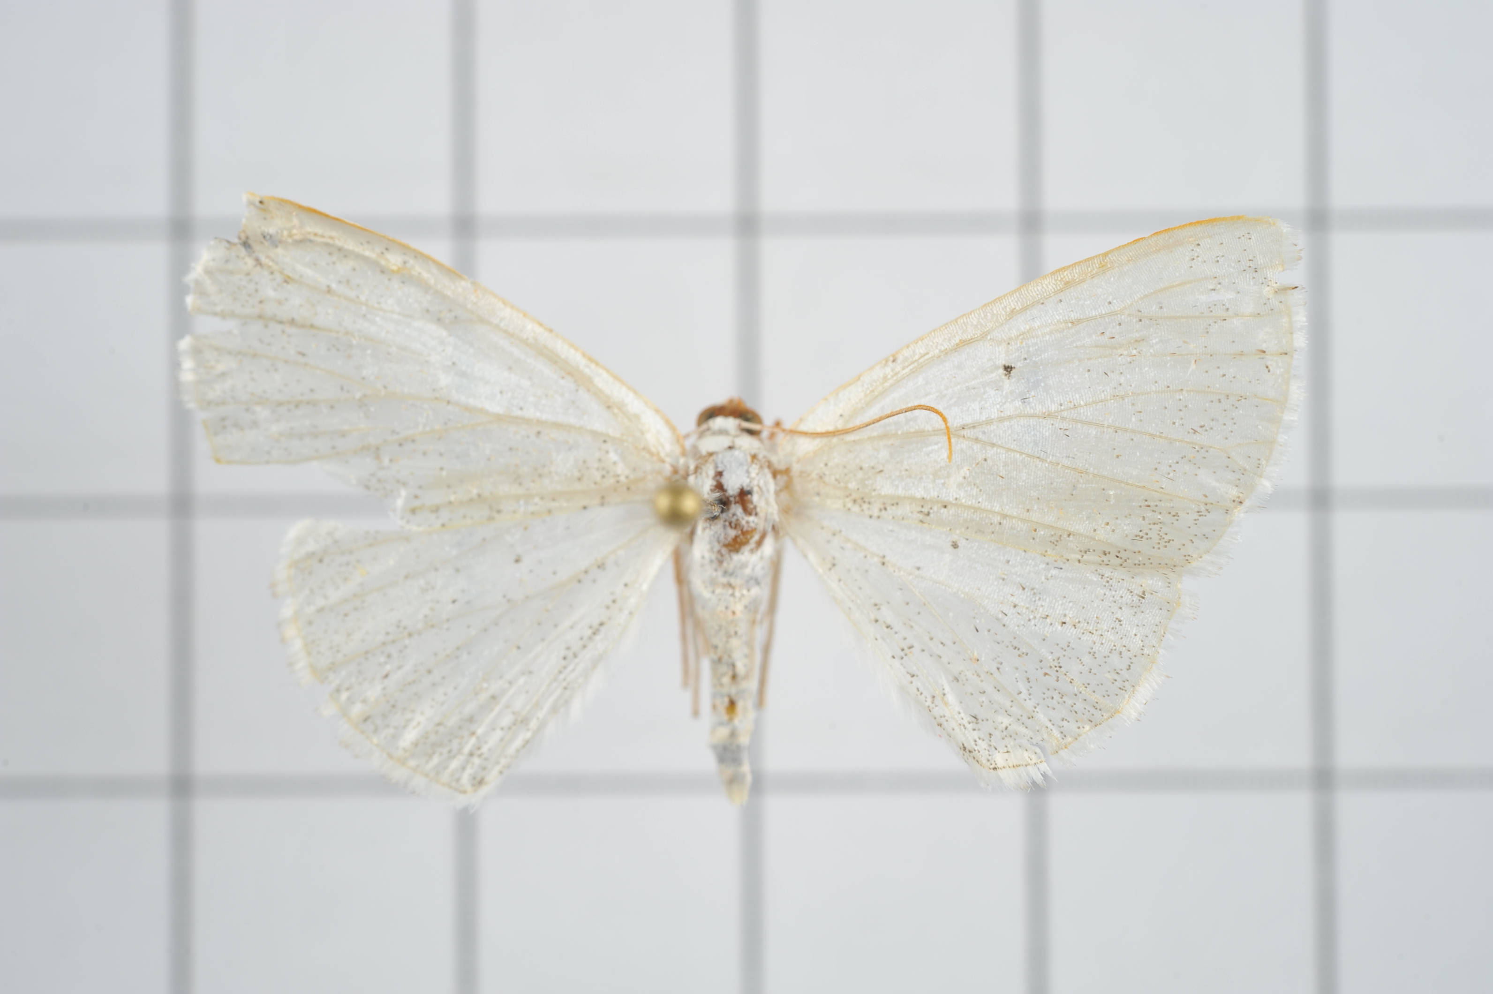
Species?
Lomographa claripennis
